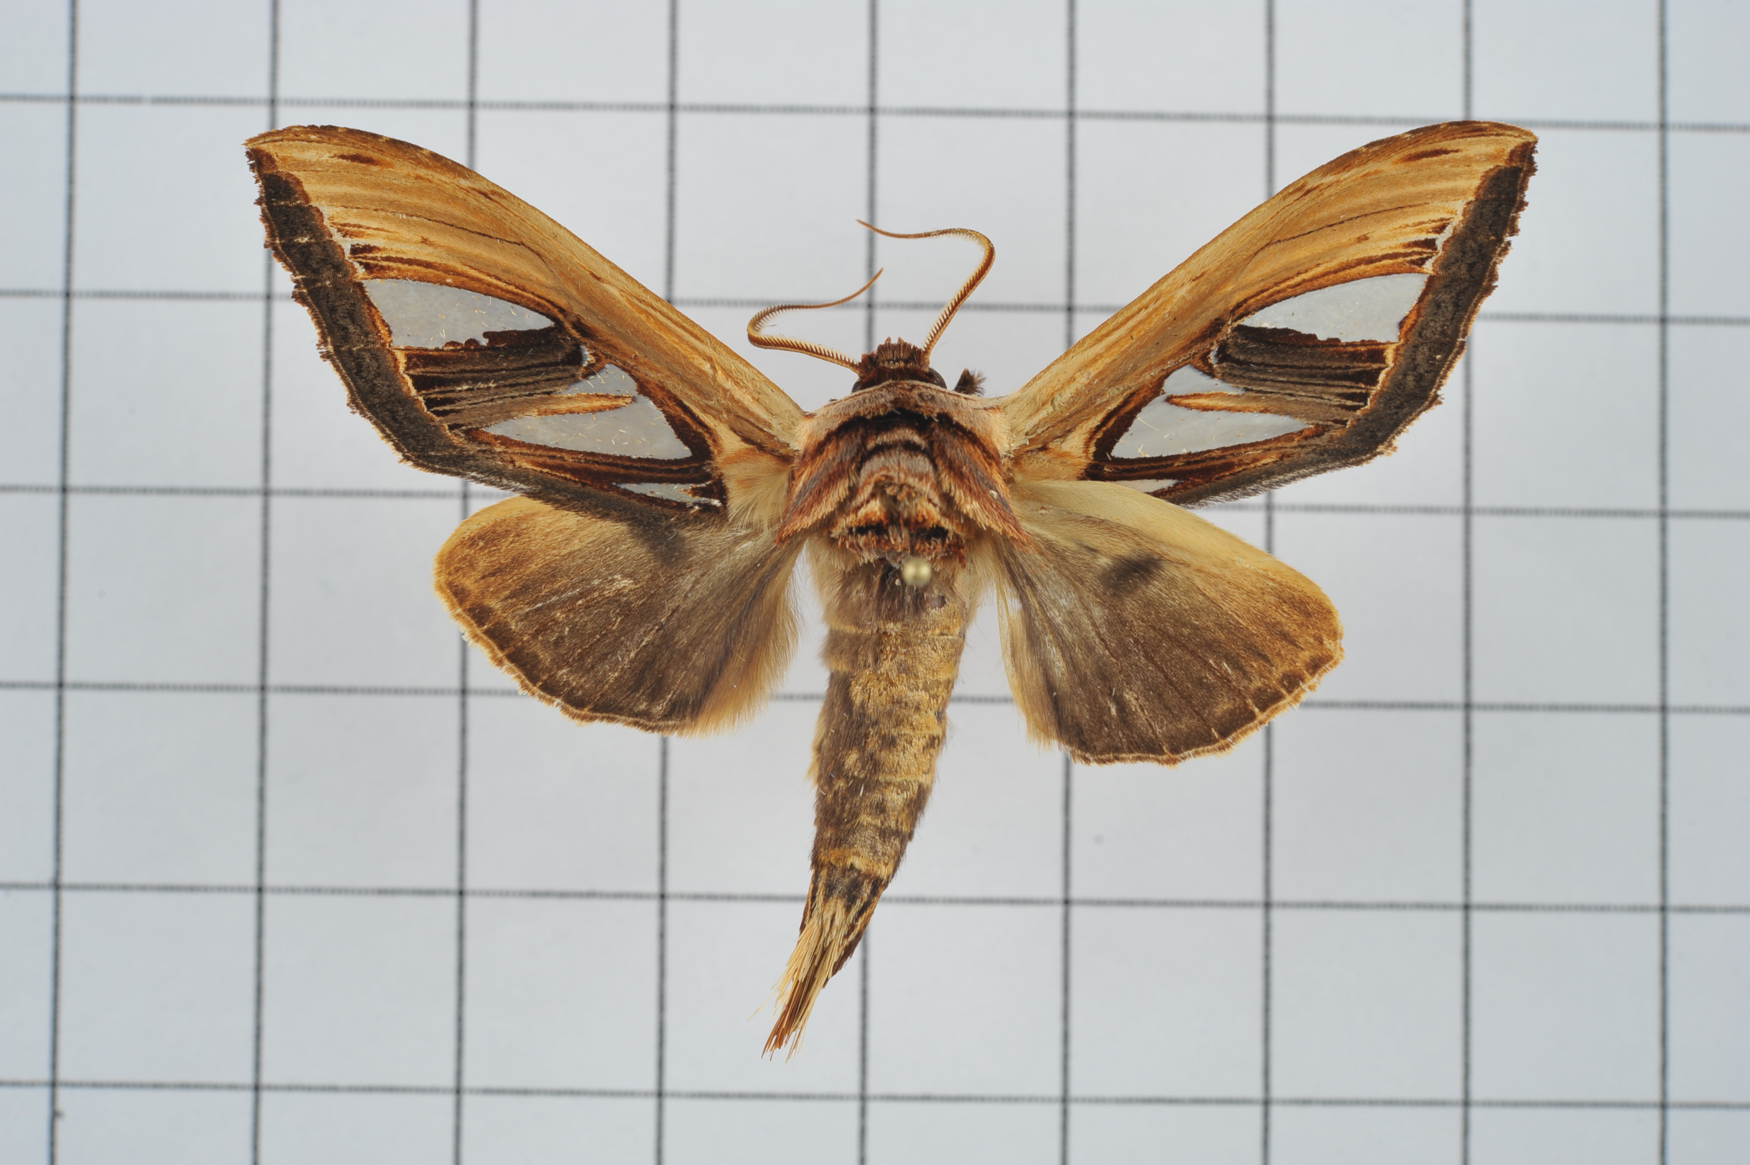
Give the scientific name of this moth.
Tarsolepis taiwana
